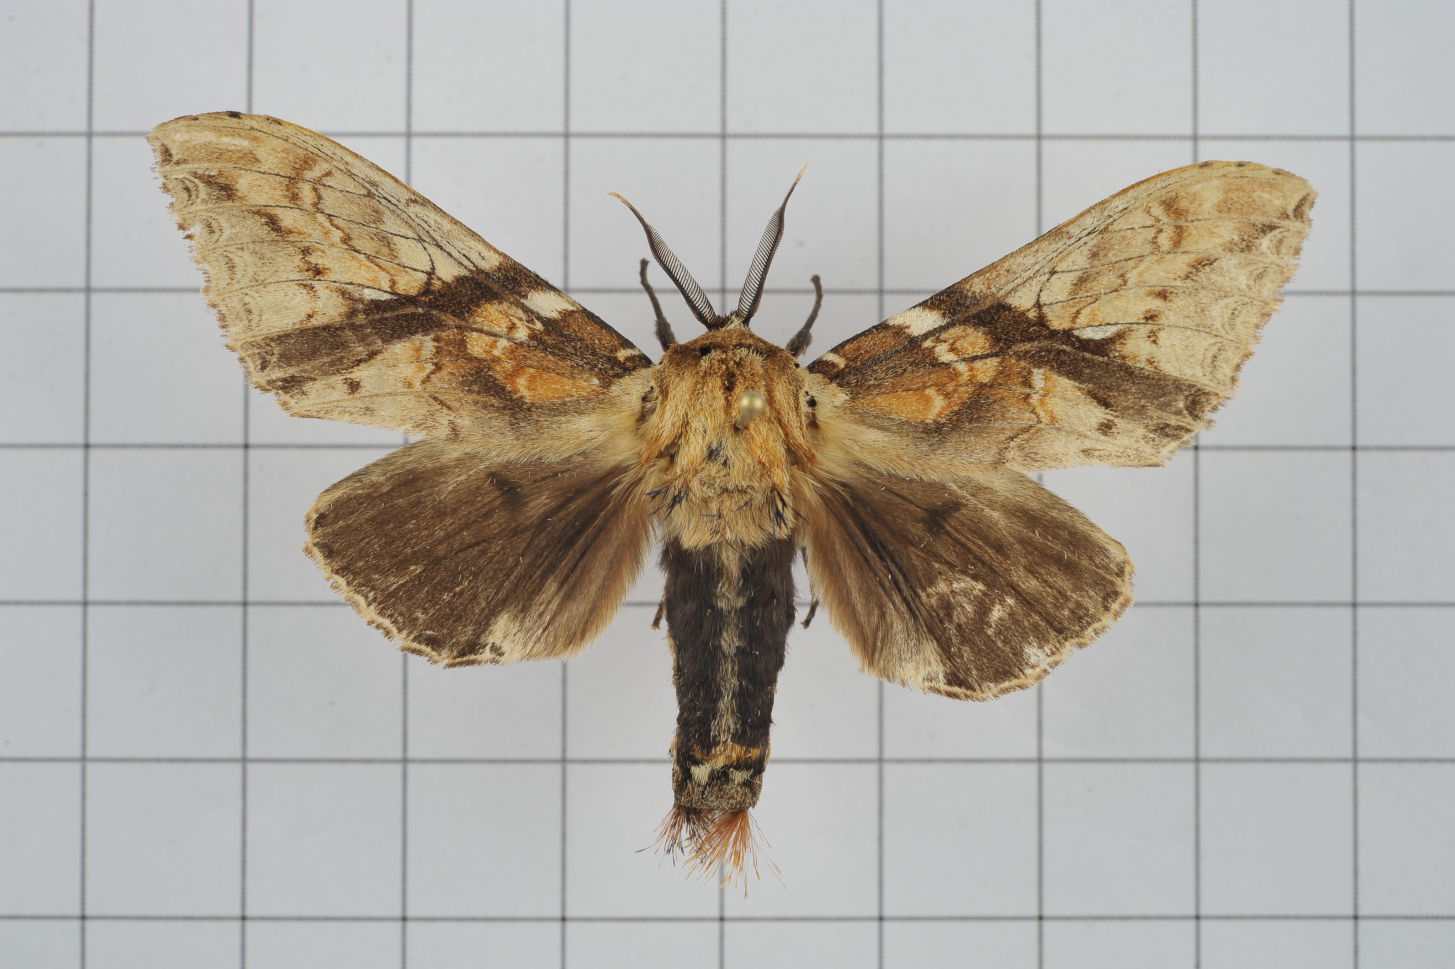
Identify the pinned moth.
Dudusa nobilis
